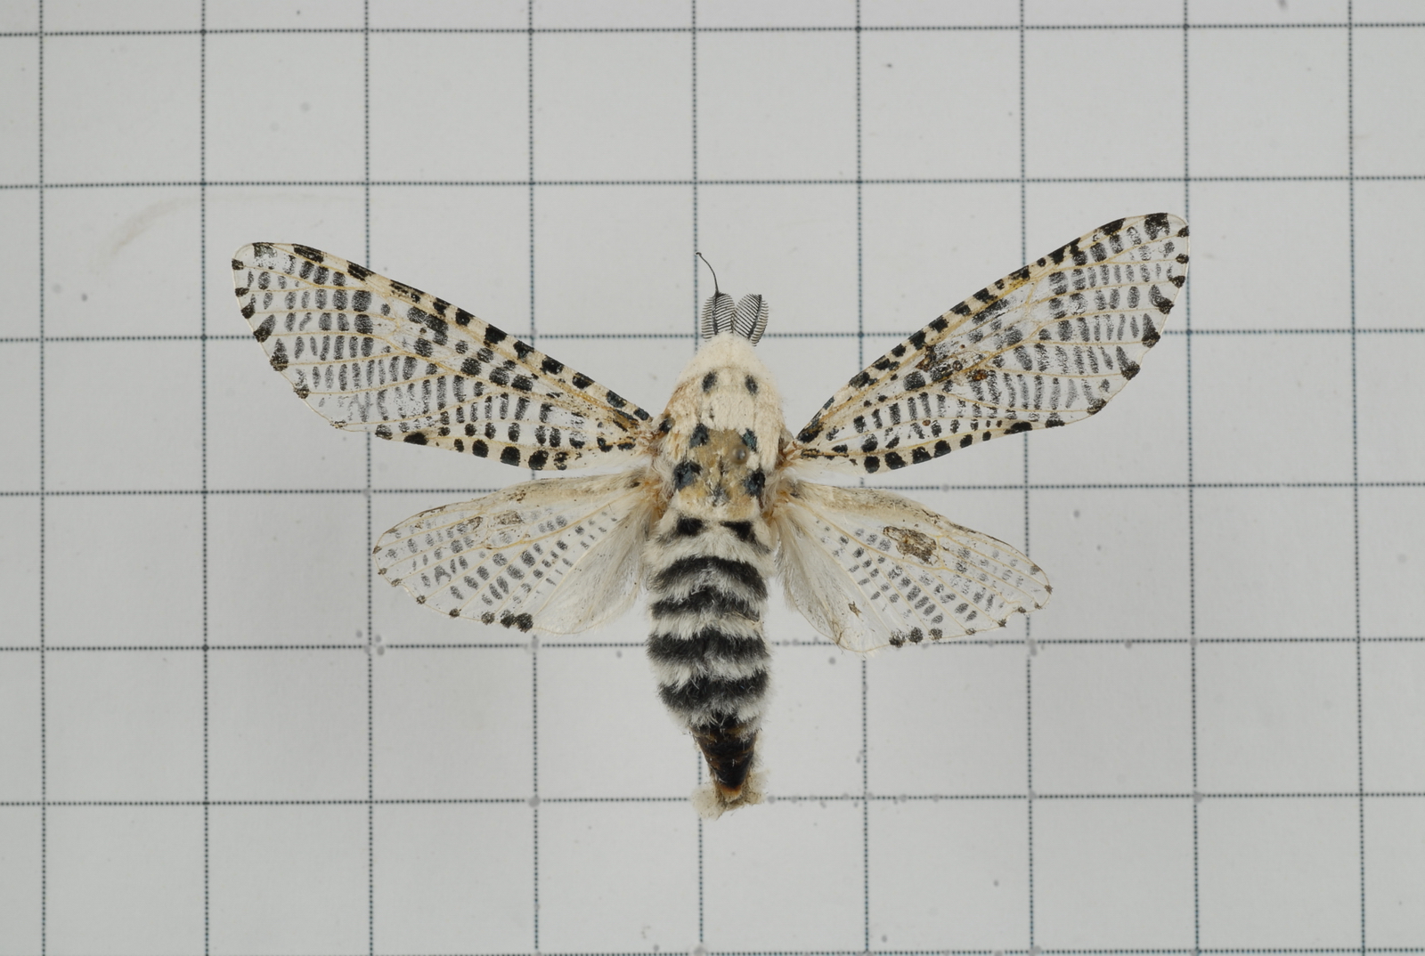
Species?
Zeuzera multistrigata multistrigata
